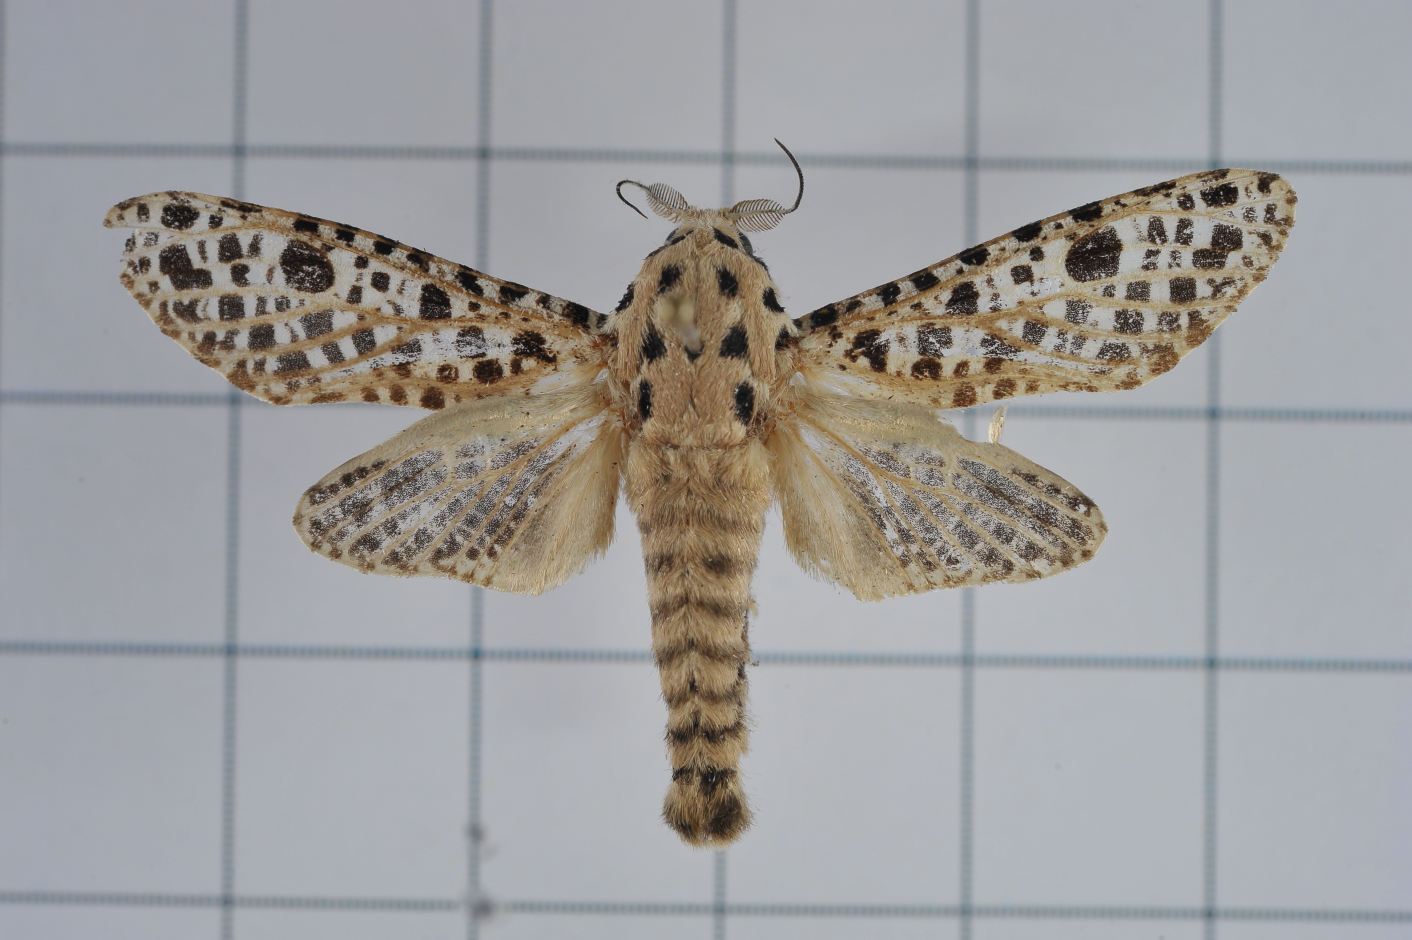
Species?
Rapdalus pardicolor
